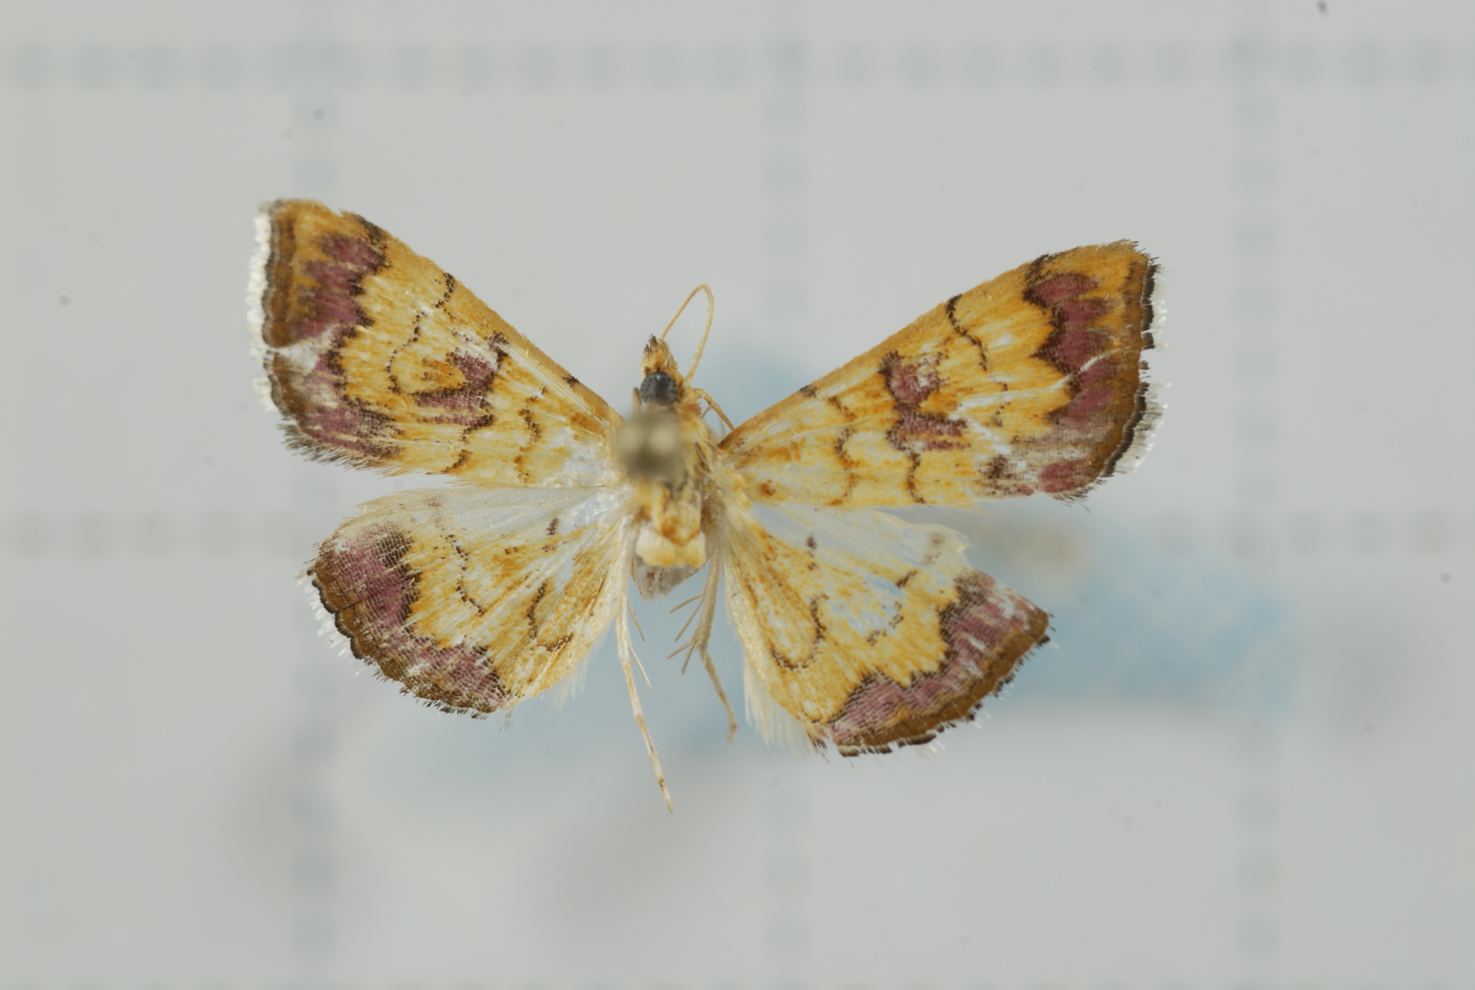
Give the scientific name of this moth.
Isocentris filalis
